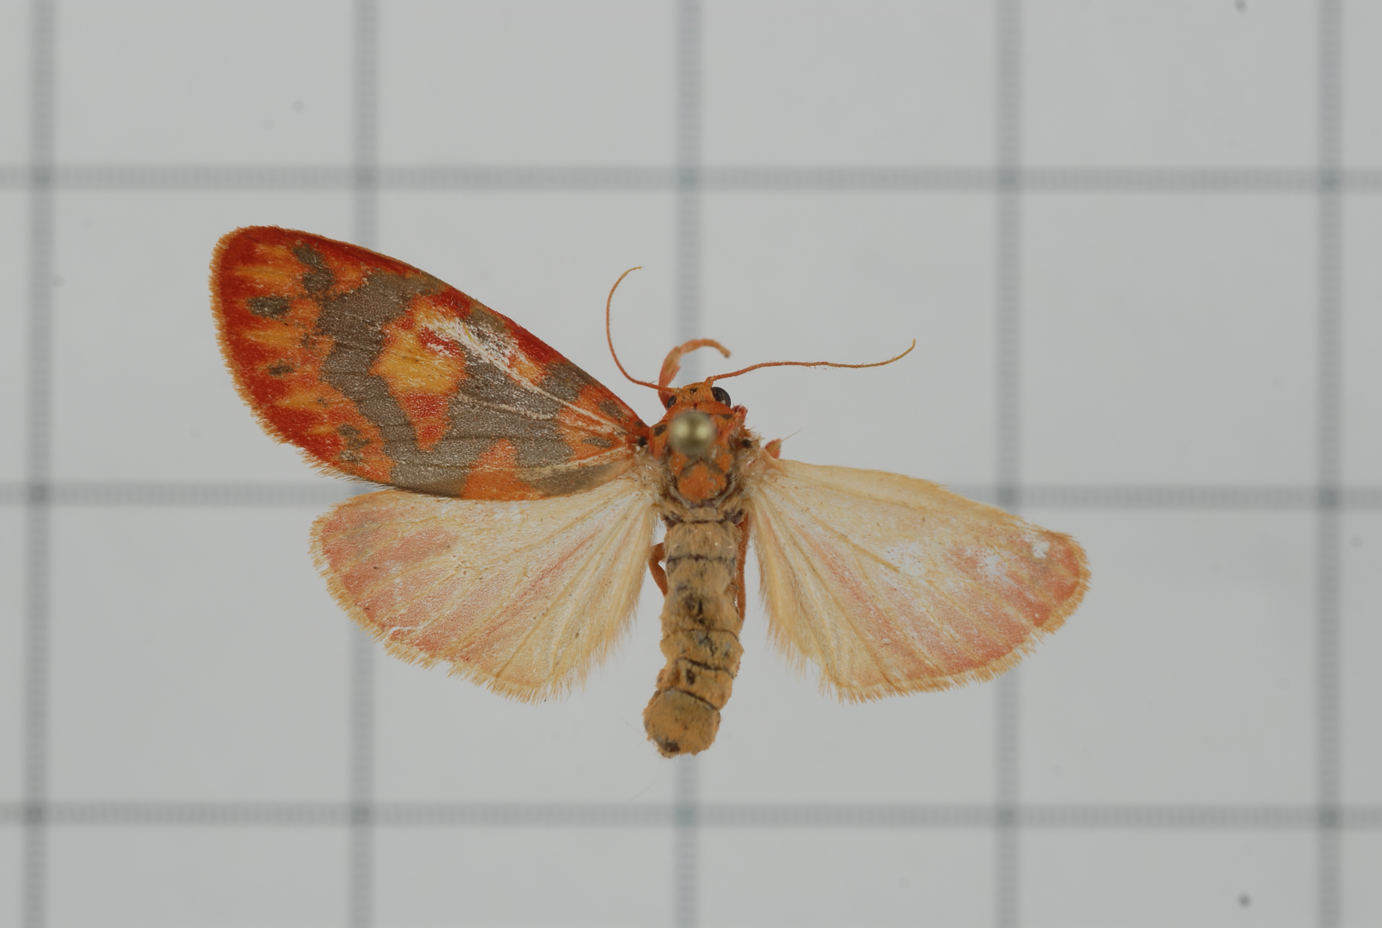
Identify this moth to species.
Floridasura tricolor
